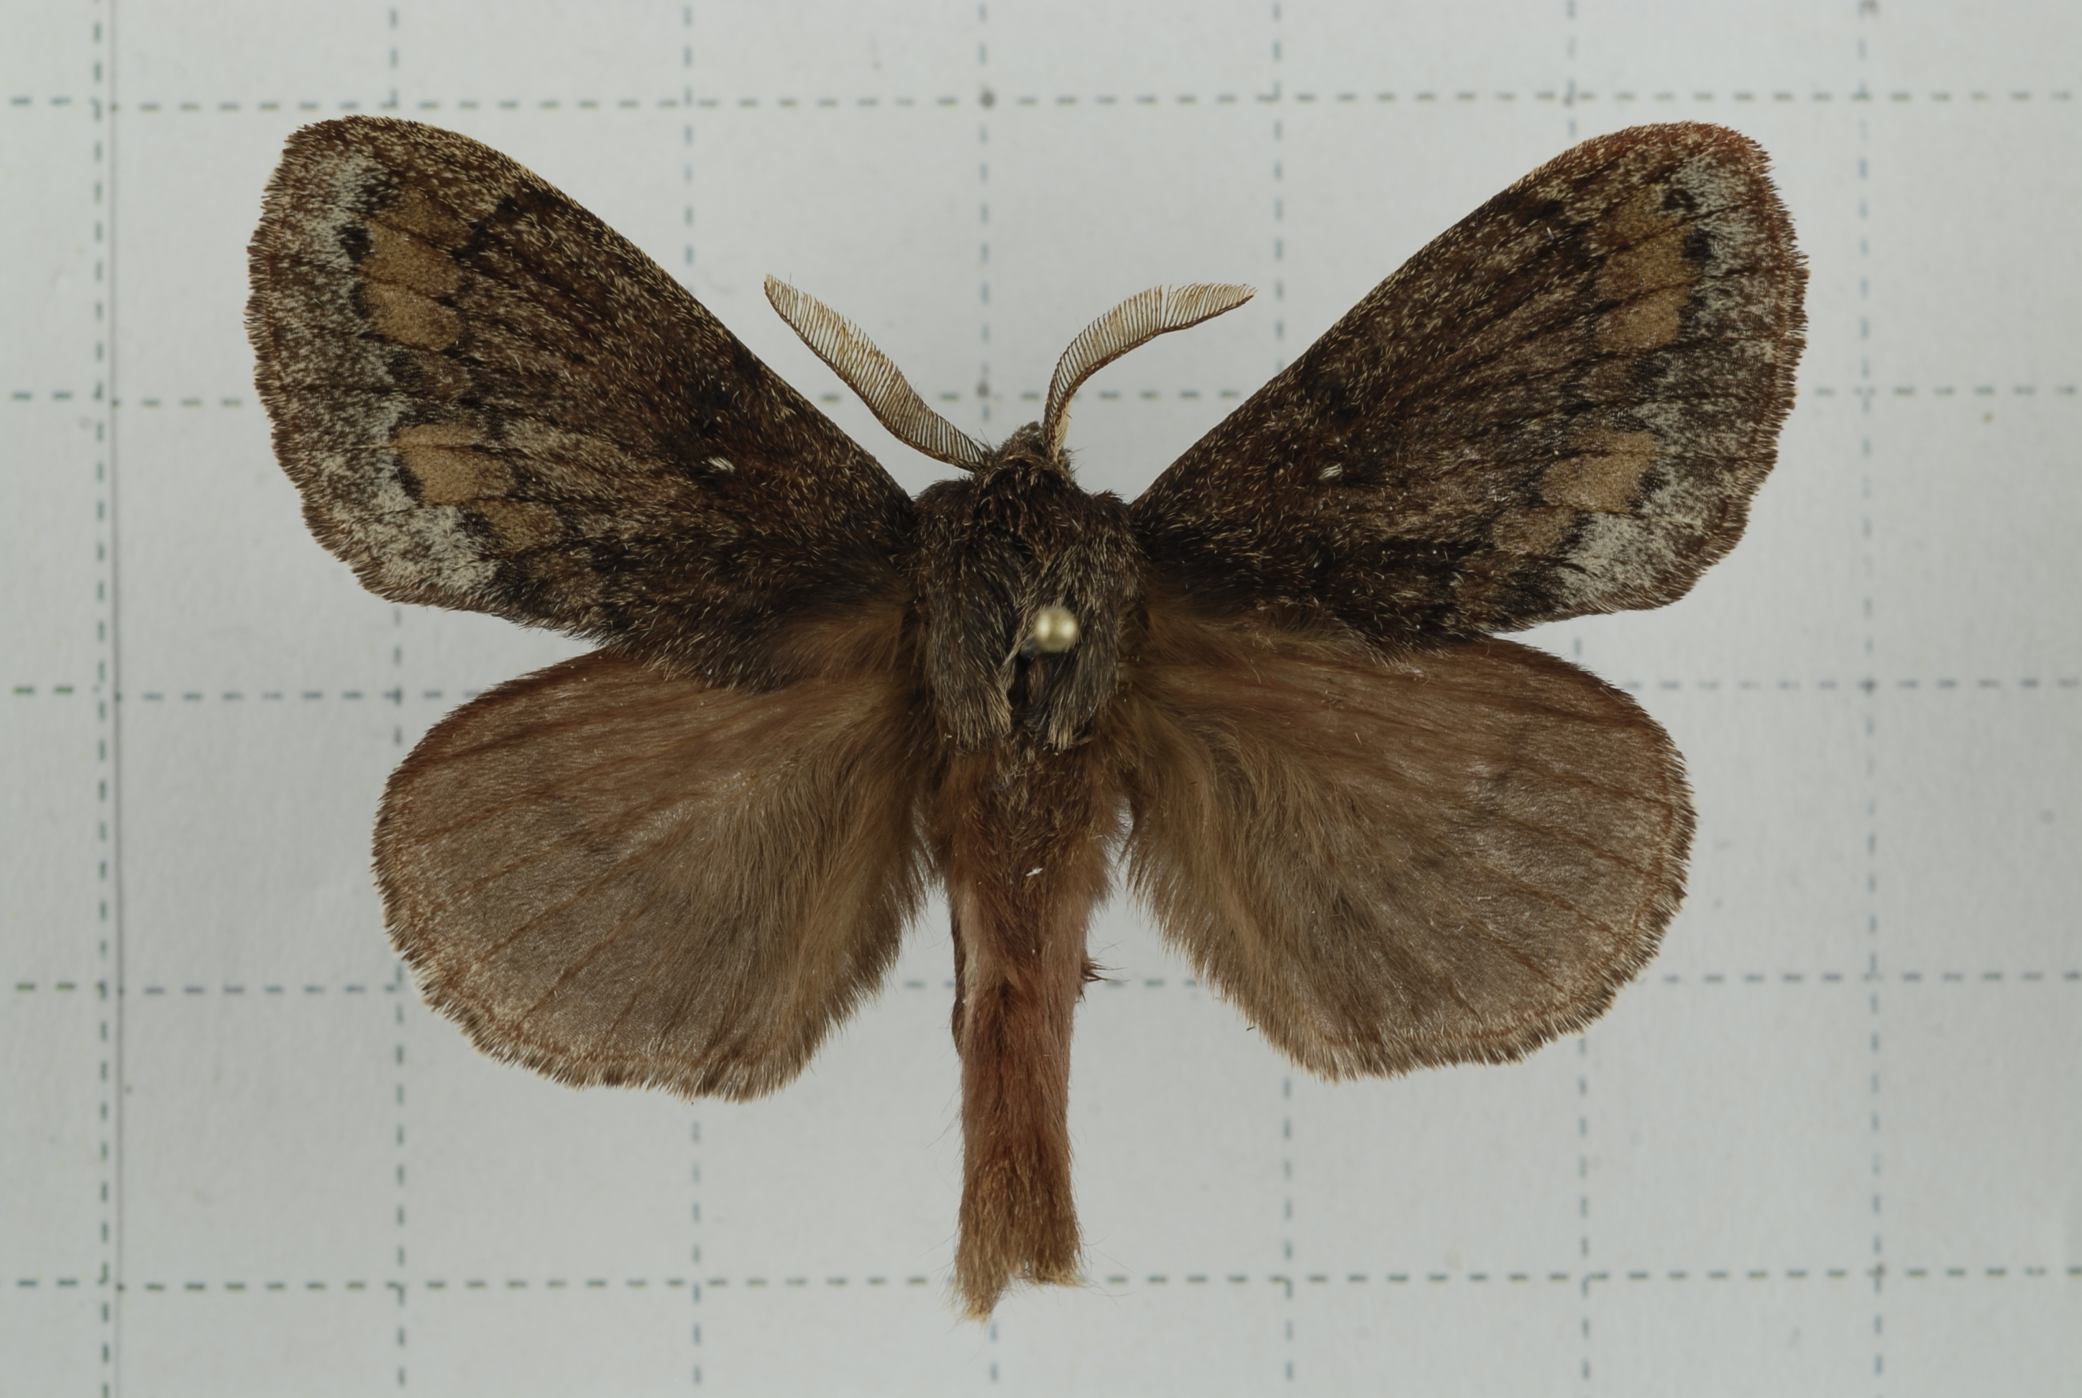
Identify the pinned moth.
Dendrolimus arizana
